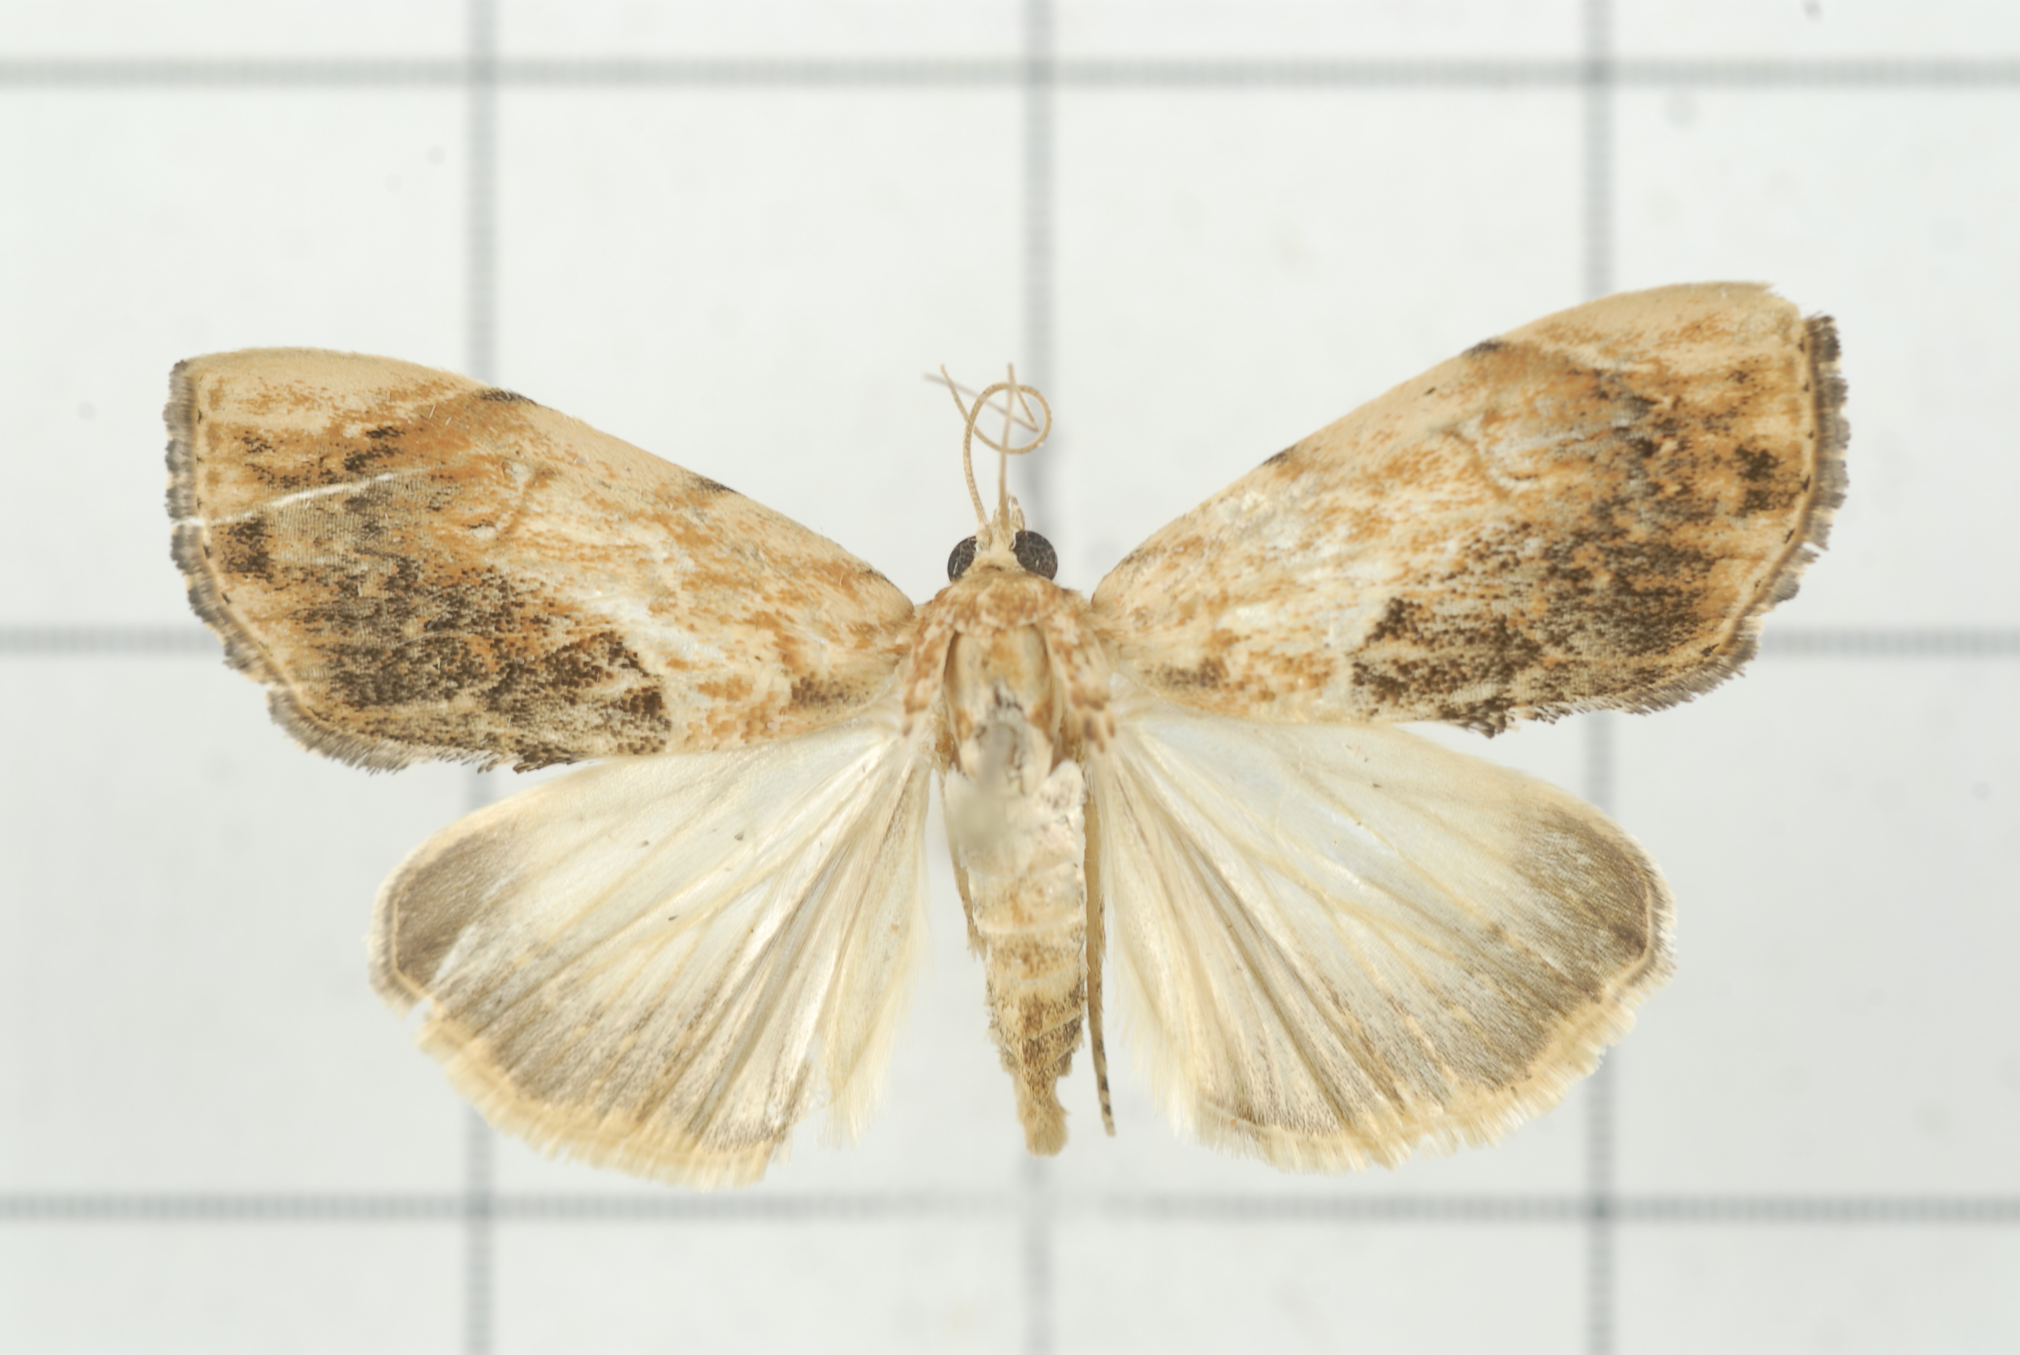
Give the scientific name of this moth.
Crocidolomia subhirsutalis
